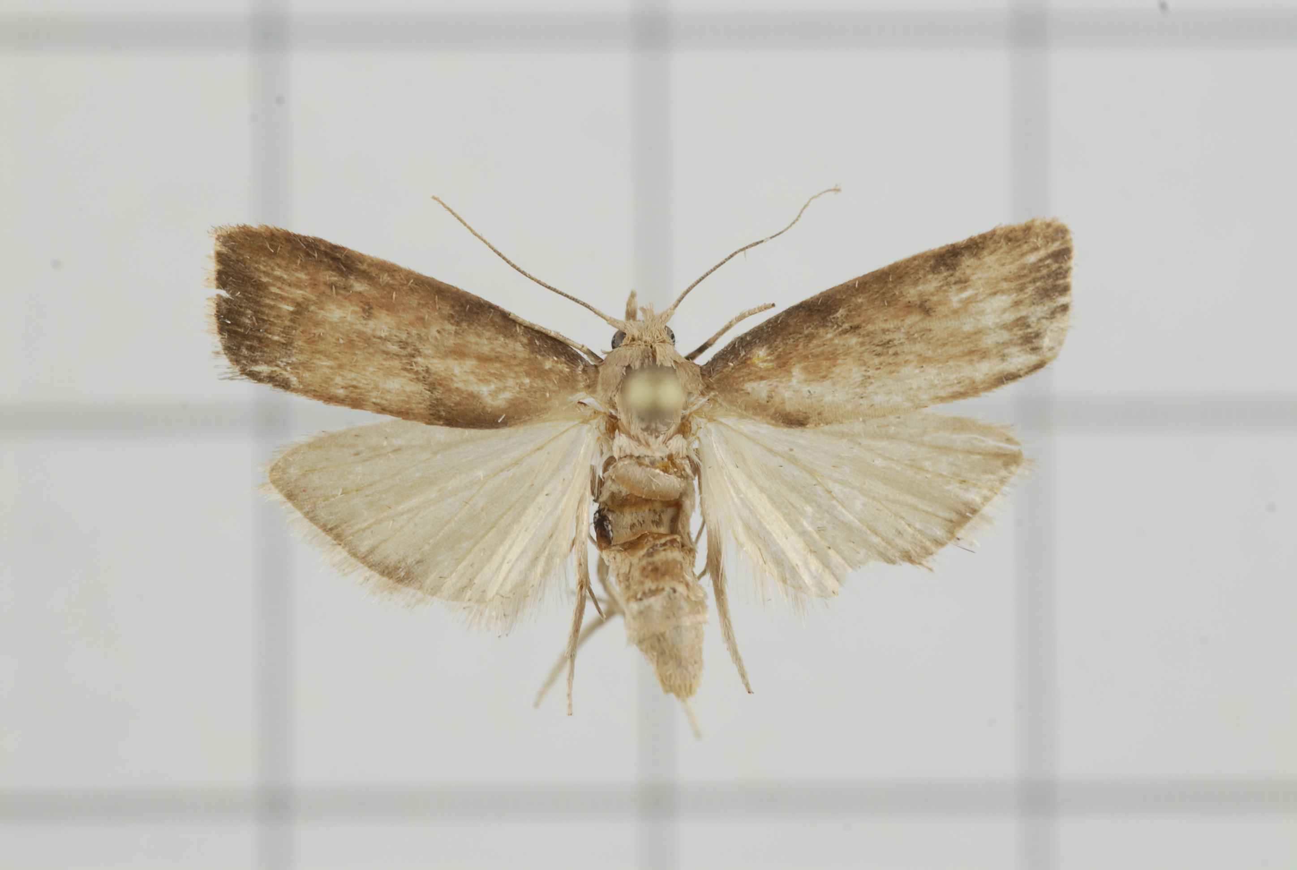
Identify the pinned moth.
Doloessa ochrociliella
